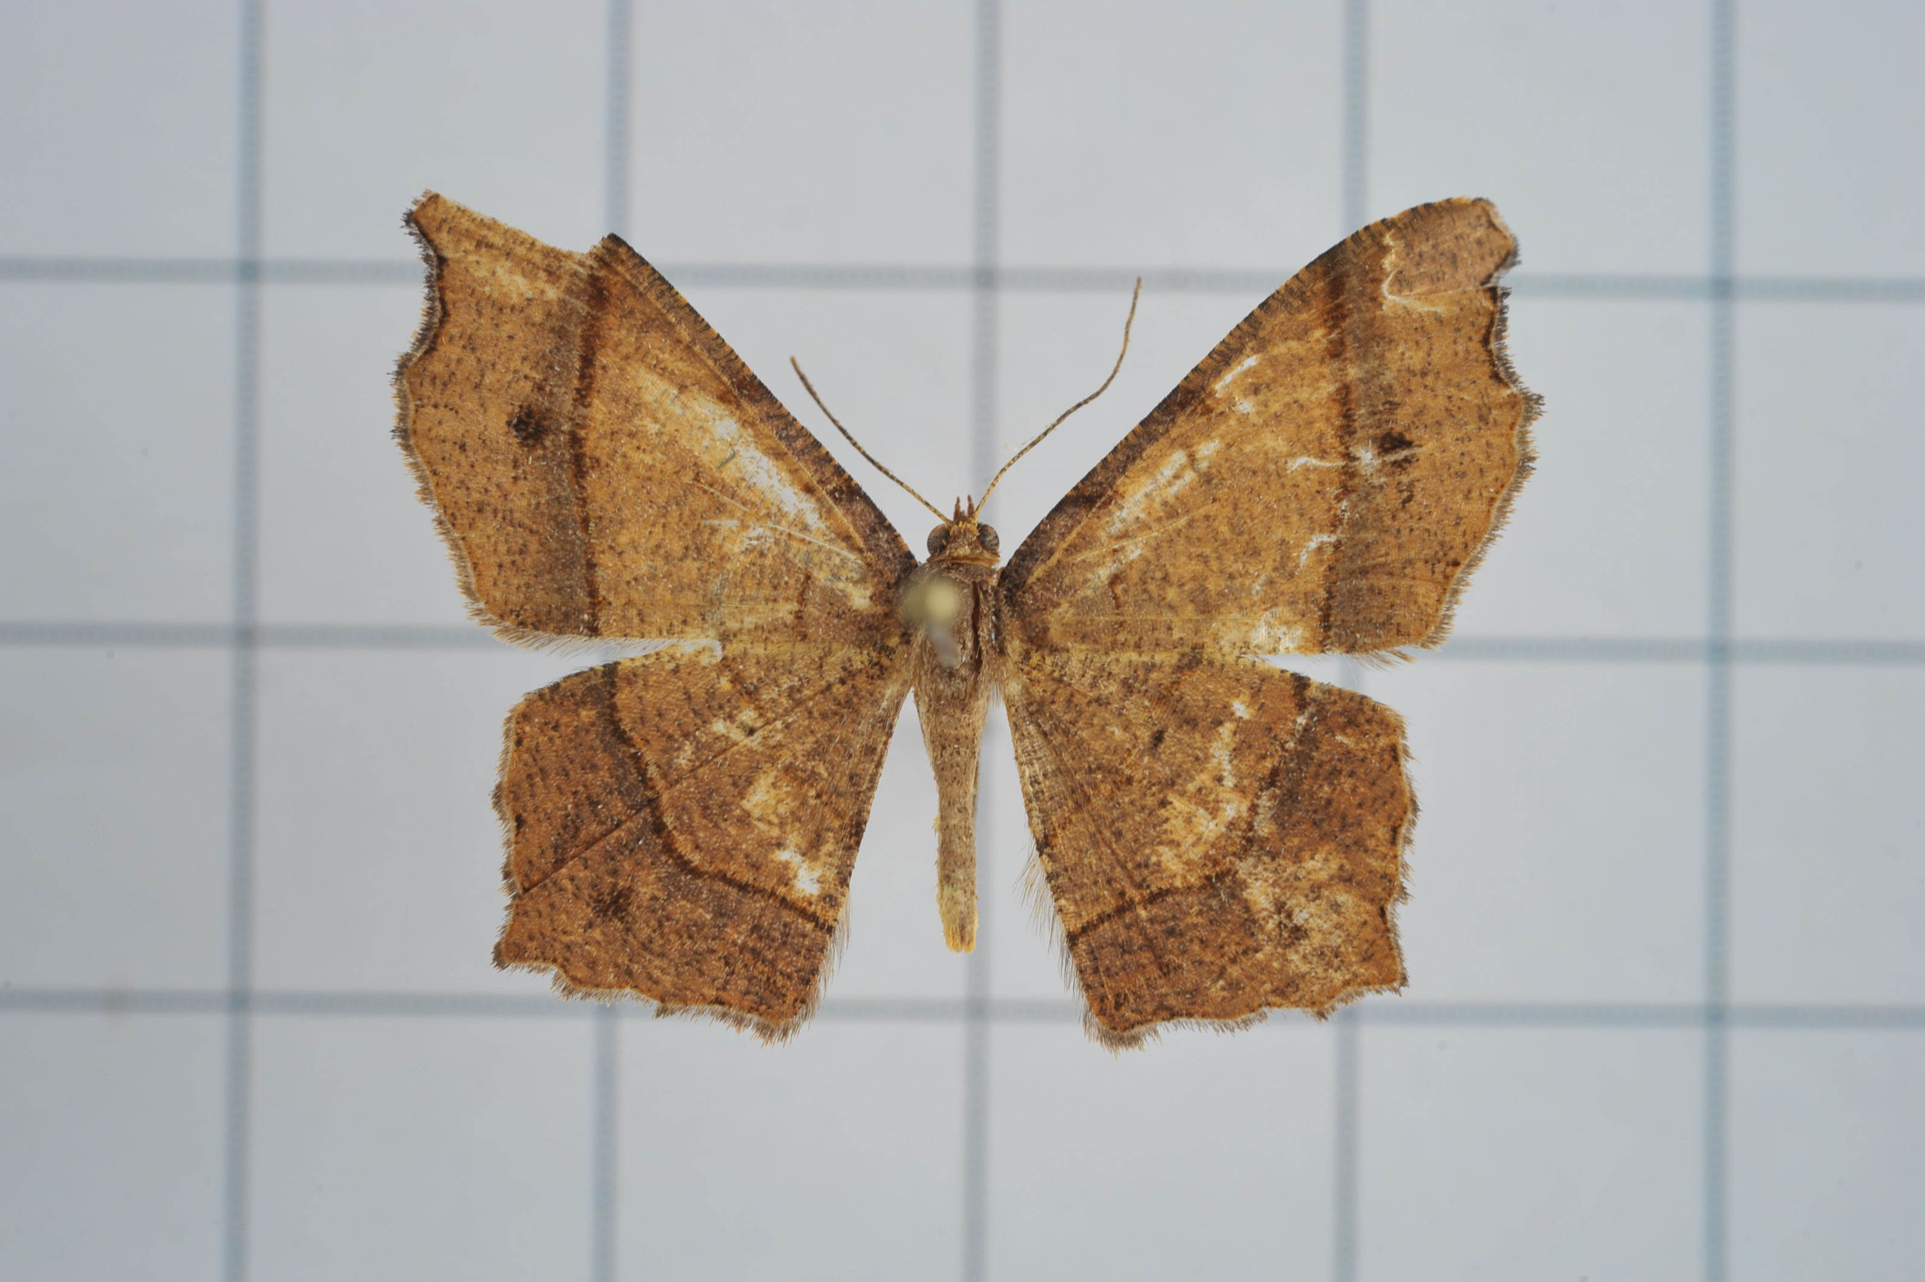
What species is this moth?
Chiasmia perfusaria
